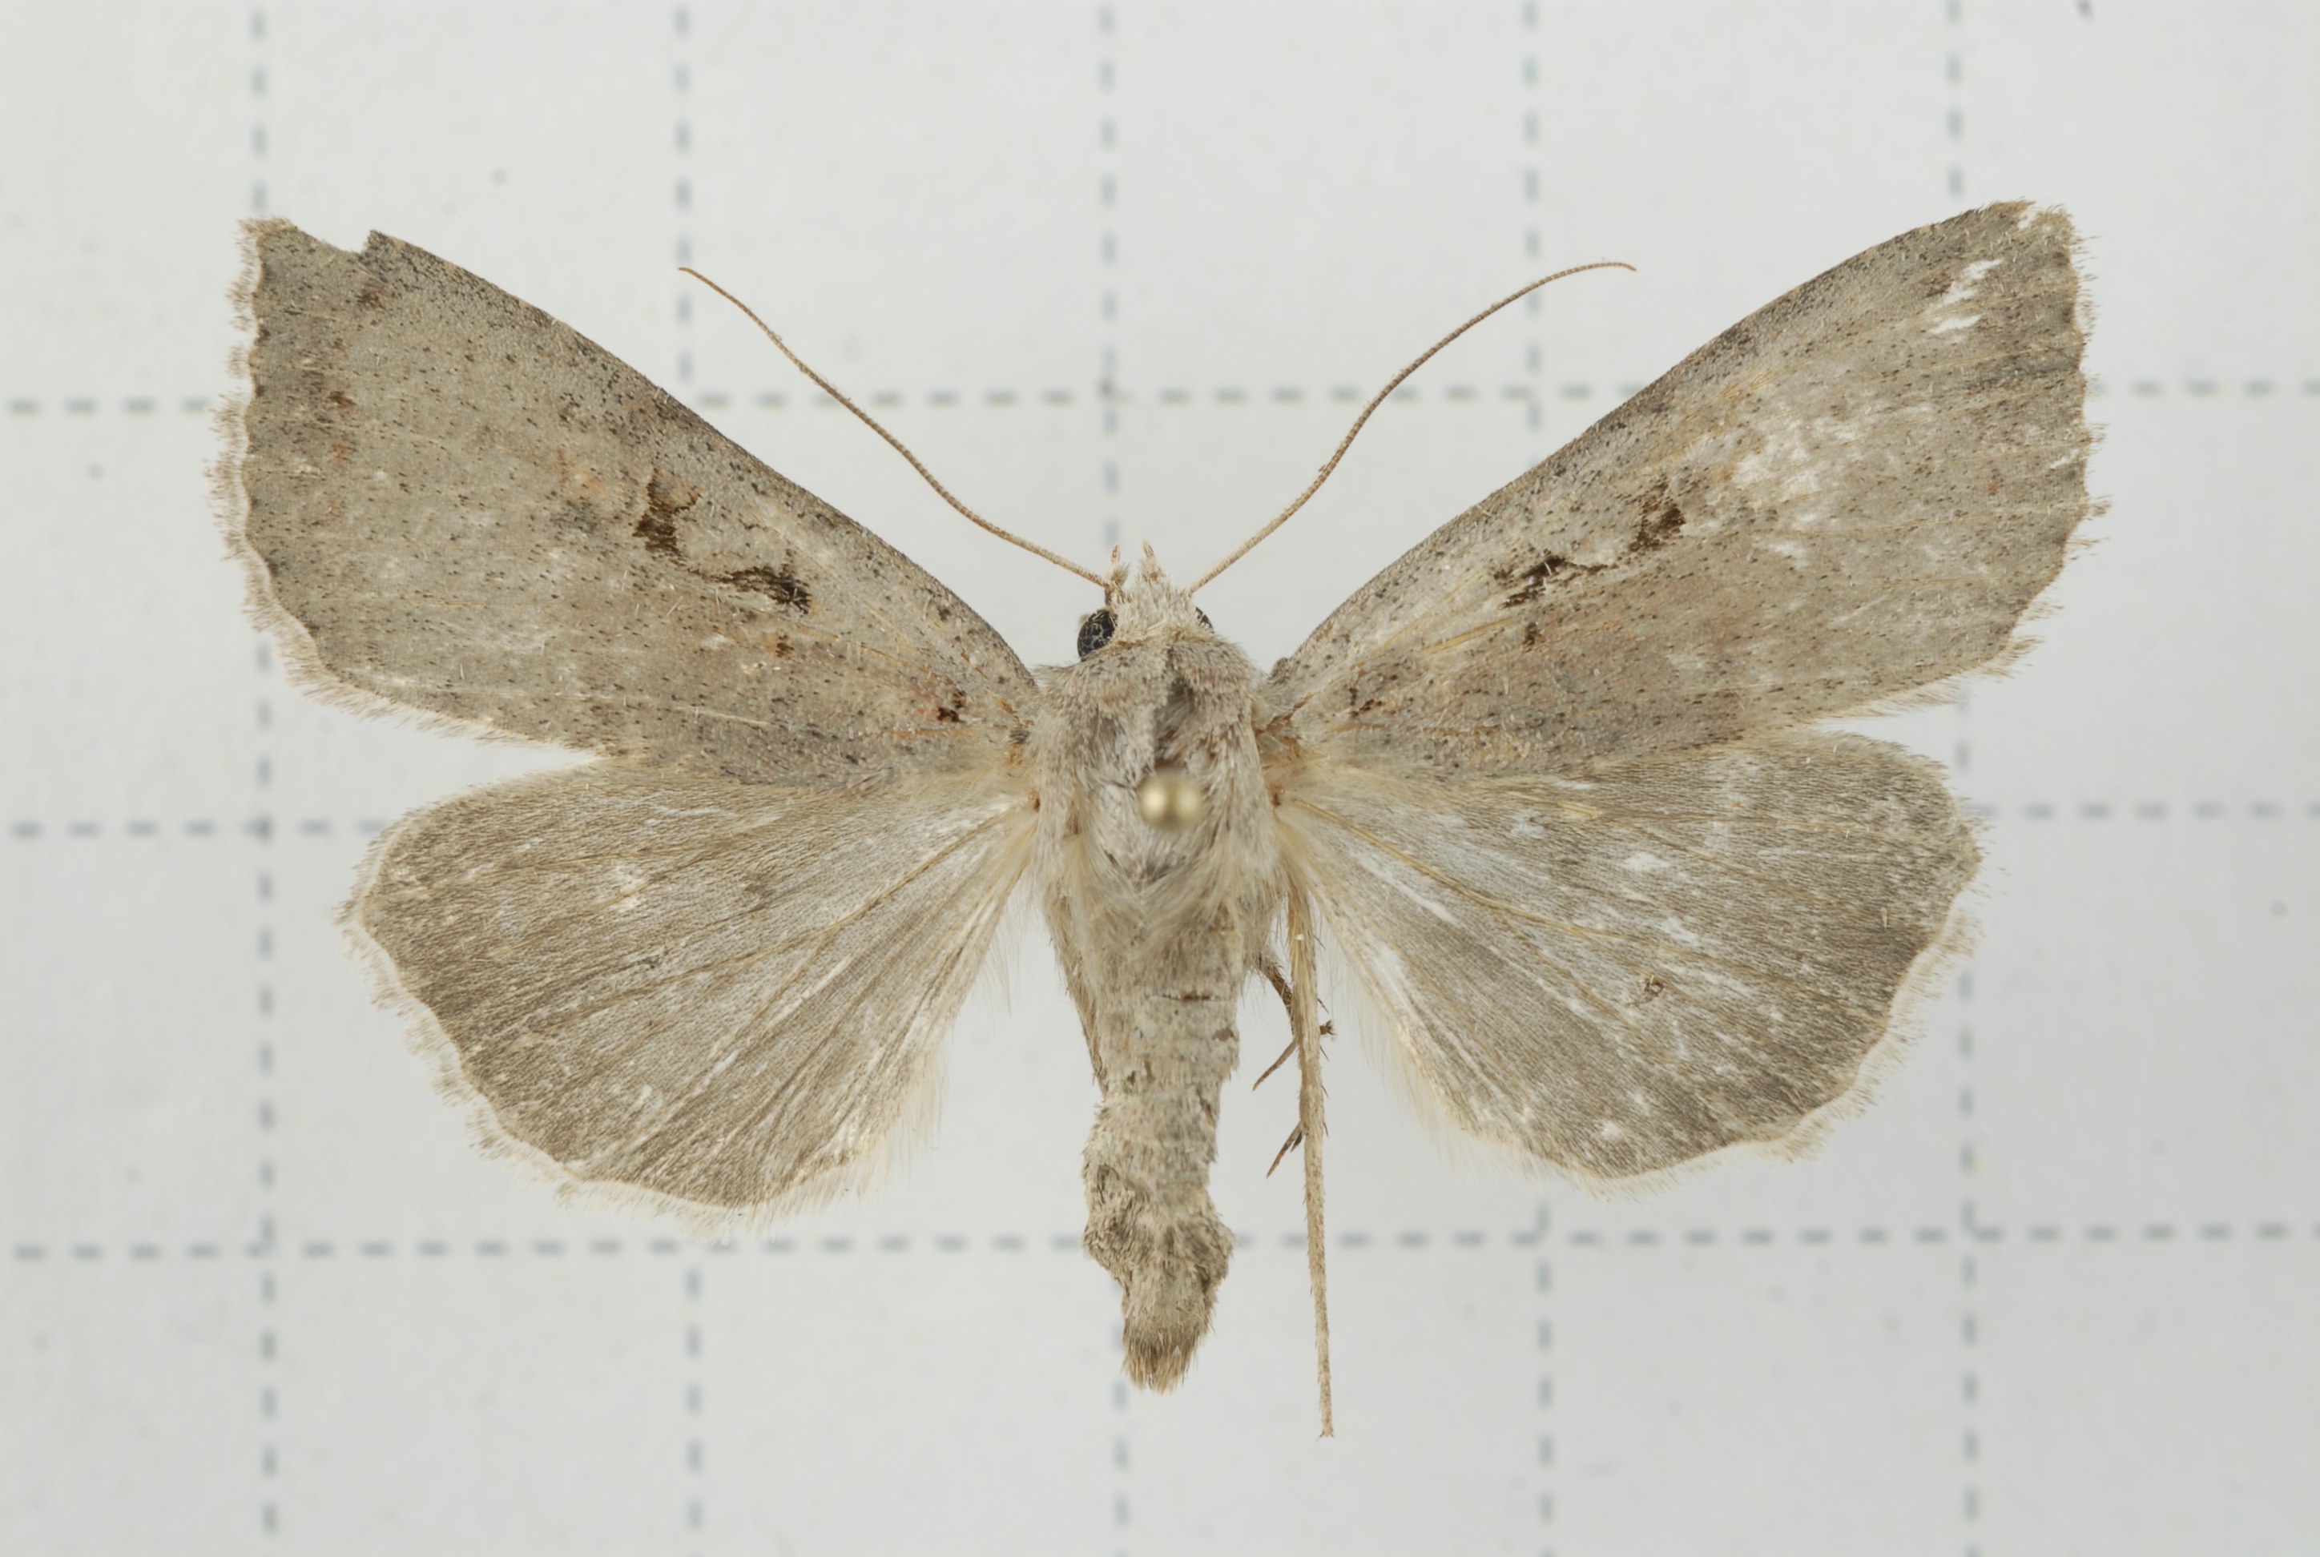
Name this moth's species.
Xestia yamanei
